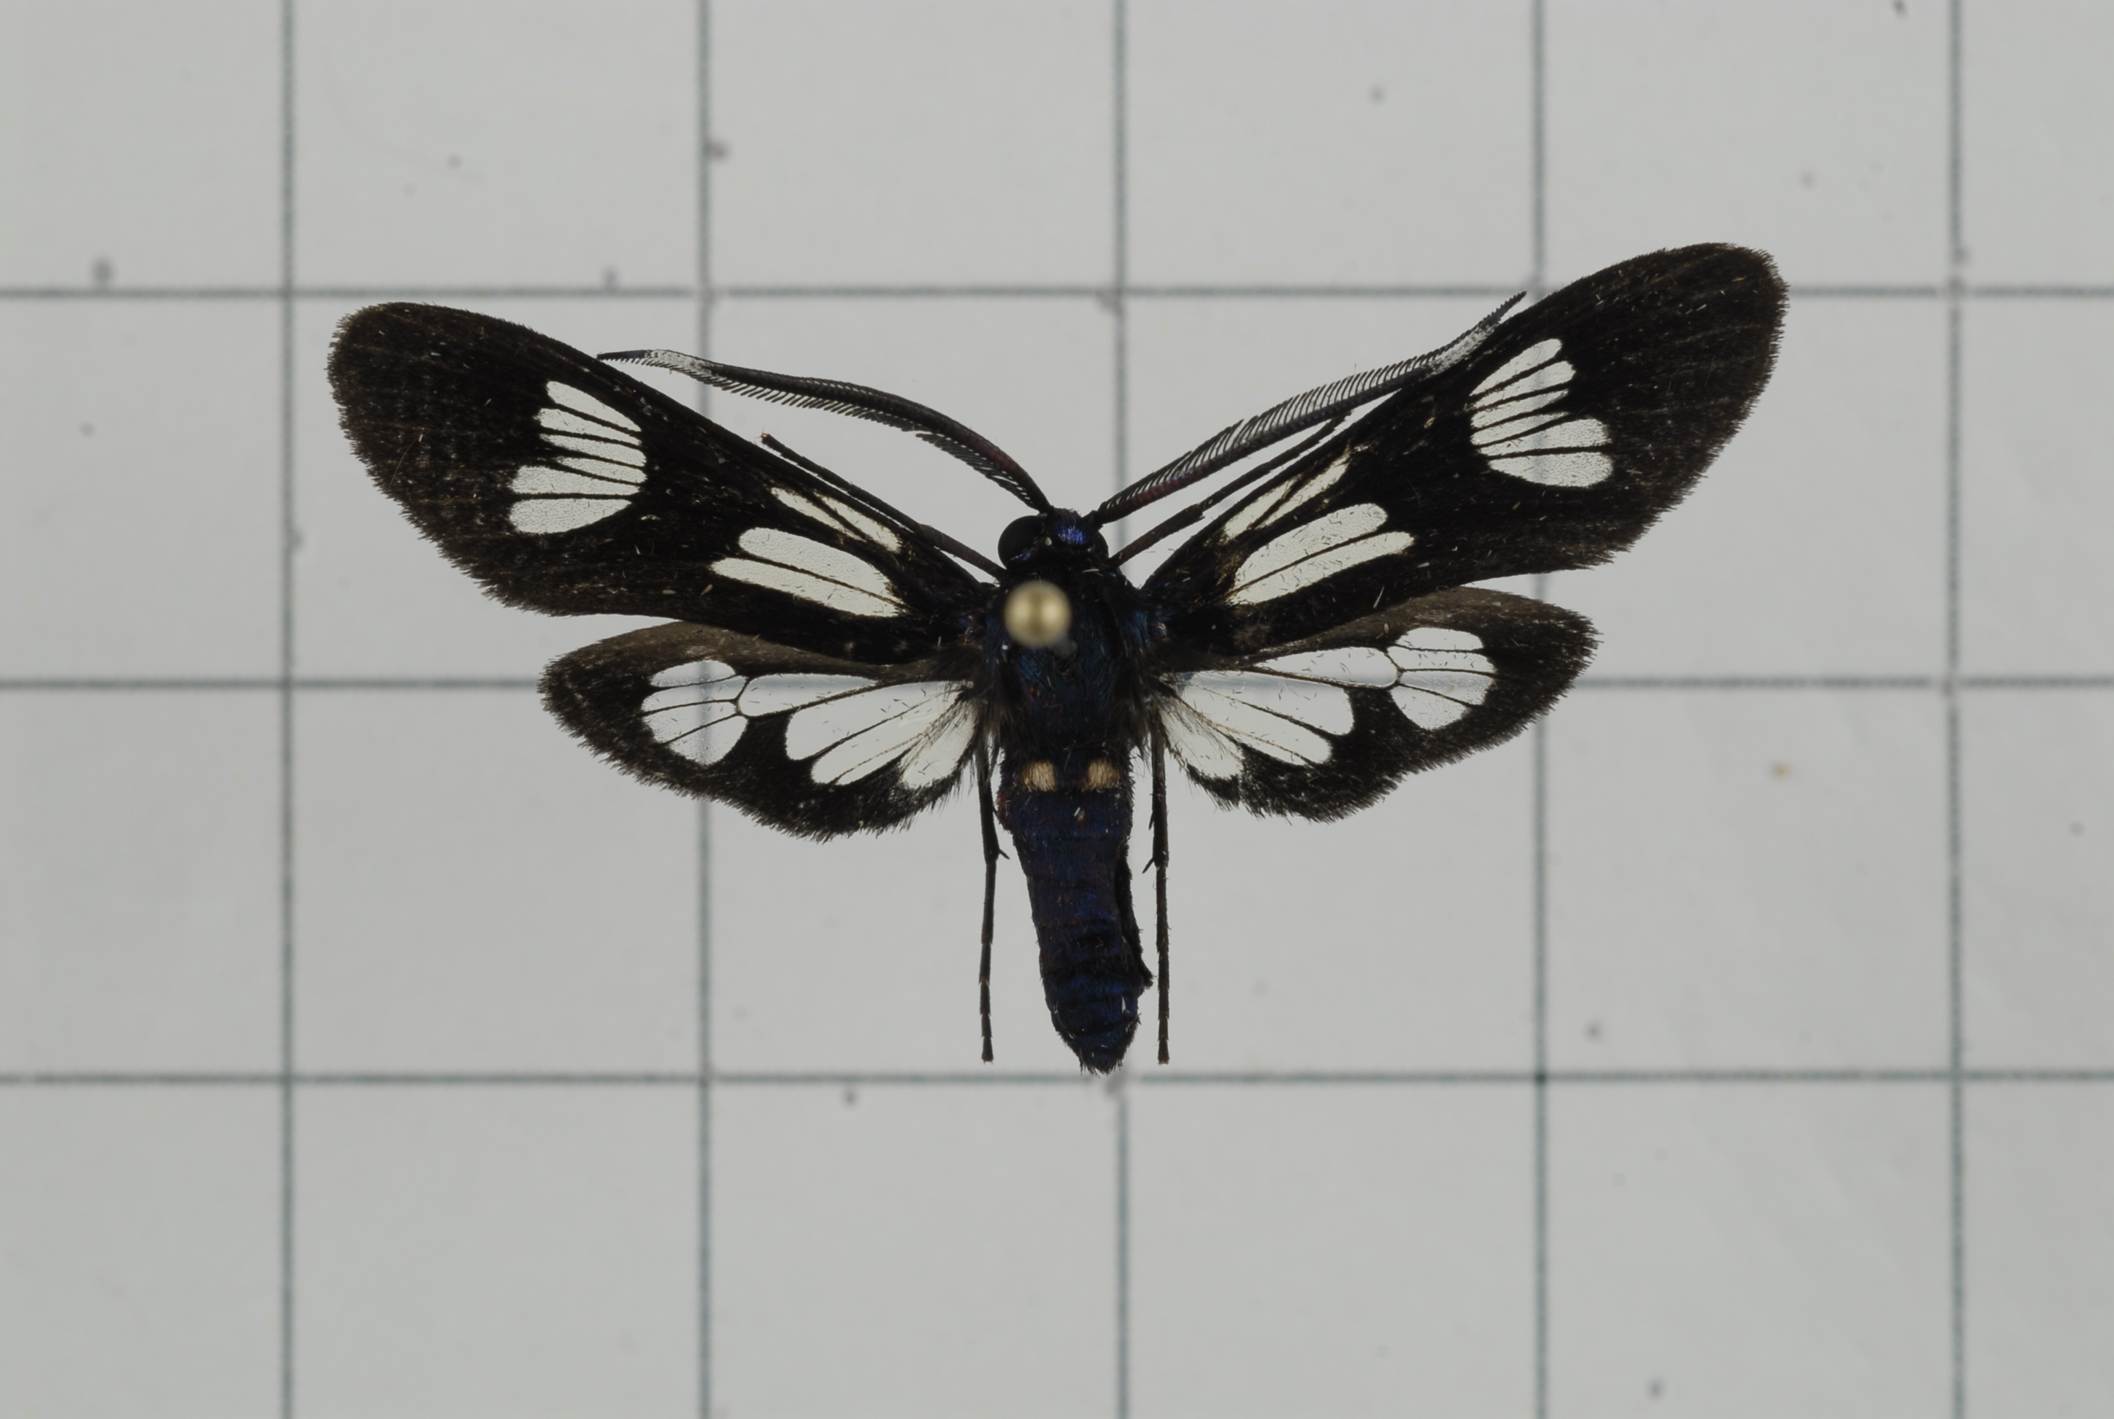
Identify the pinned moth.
Piarosoma fushan
